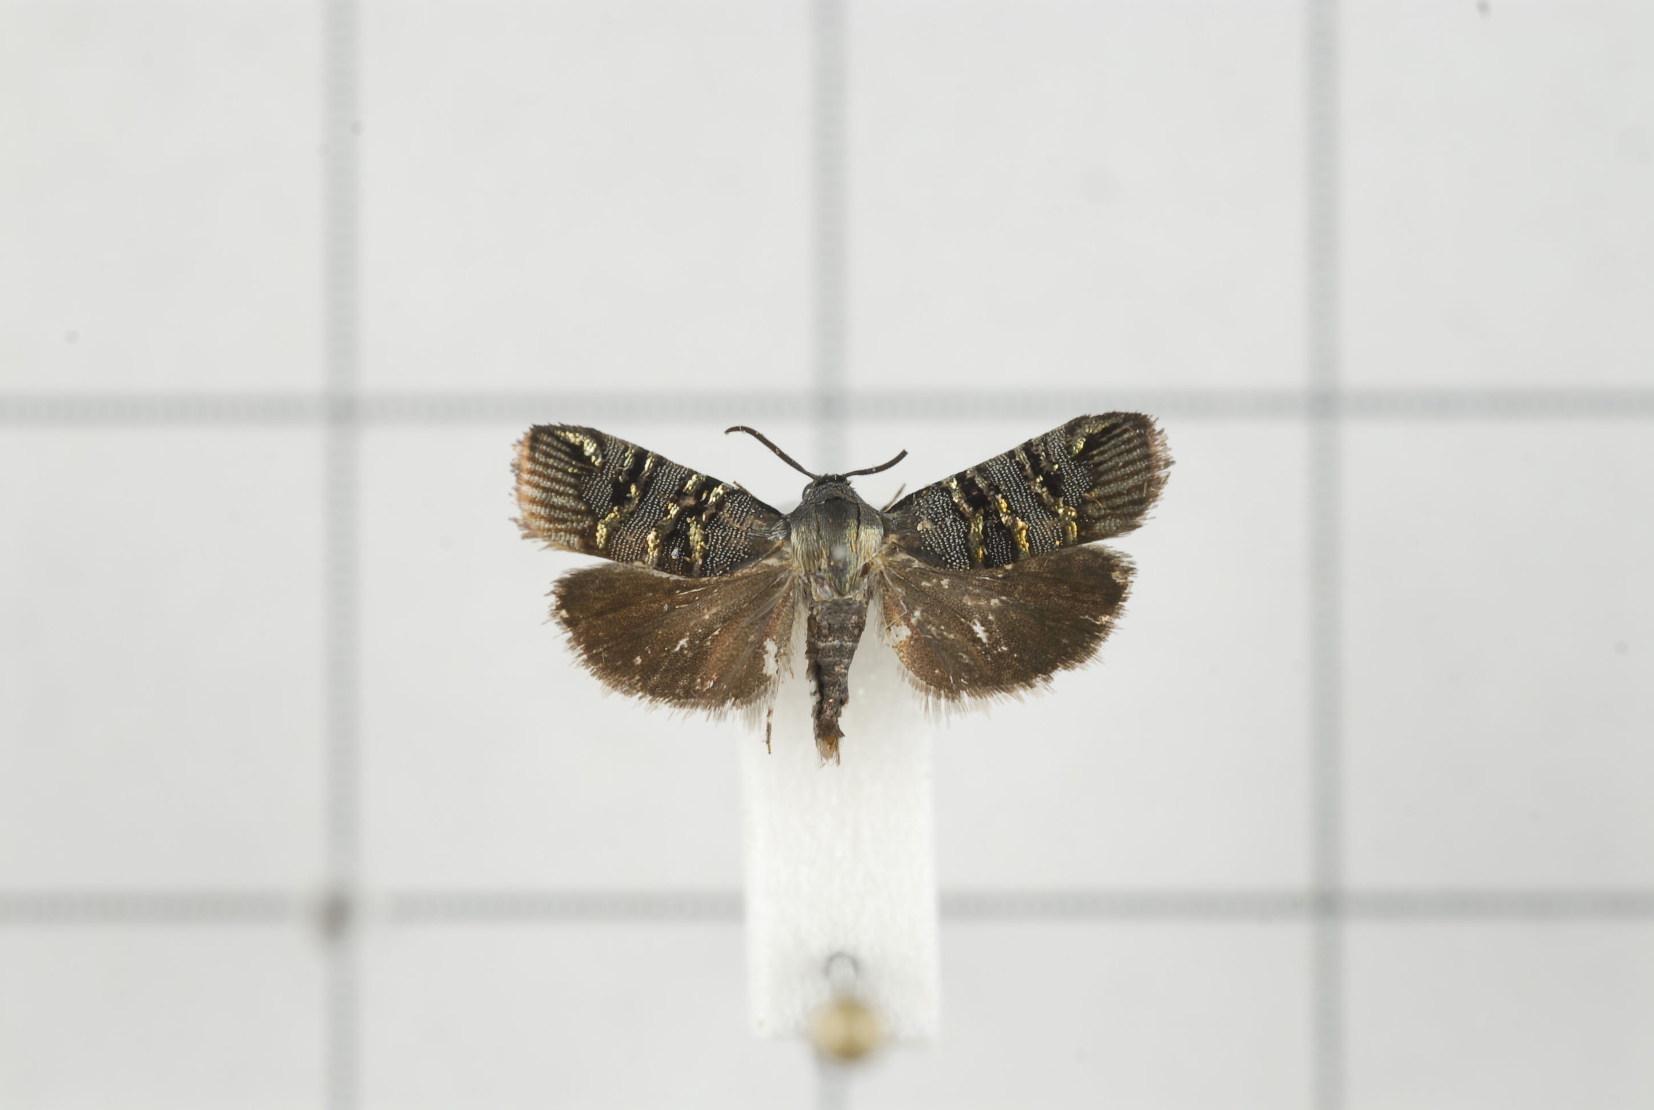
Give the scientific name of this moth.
Nigilgia limata
